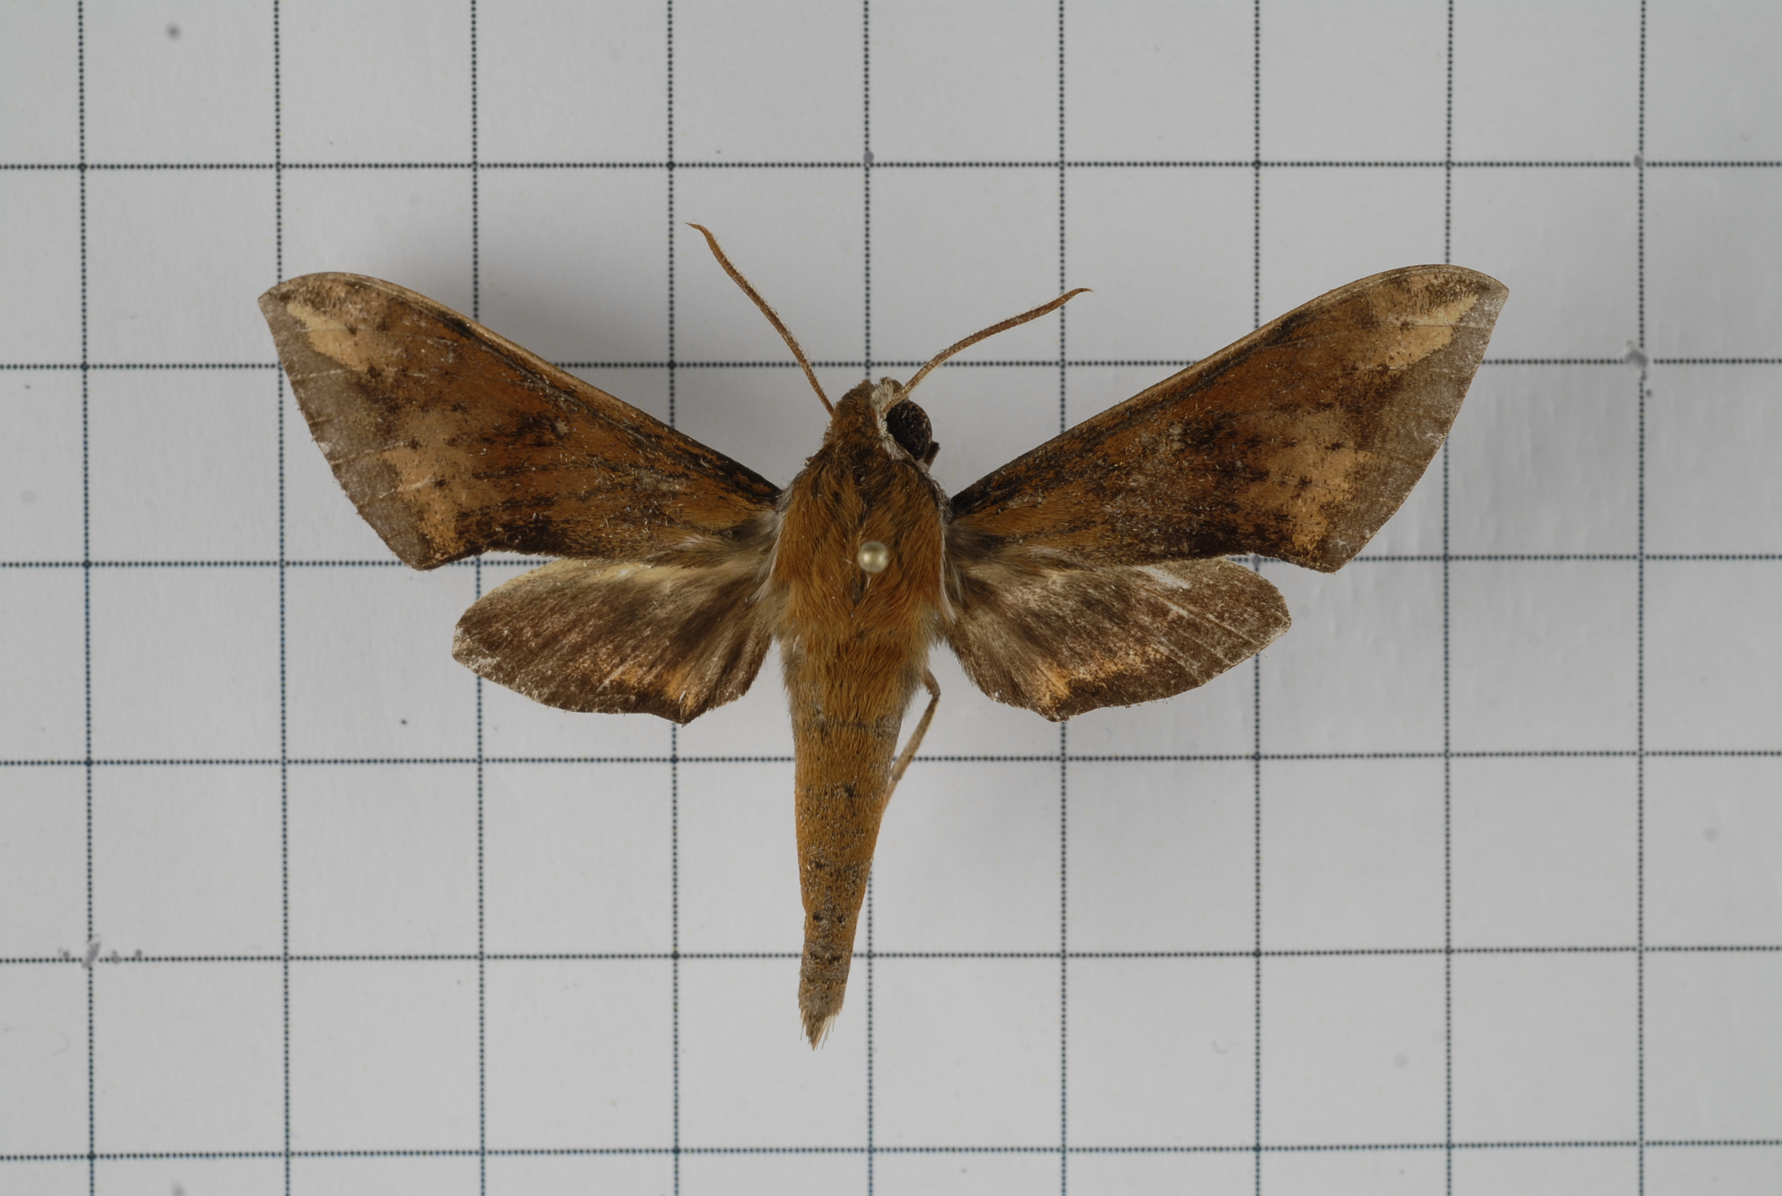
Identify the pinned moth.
Rhagastis castor formosana
